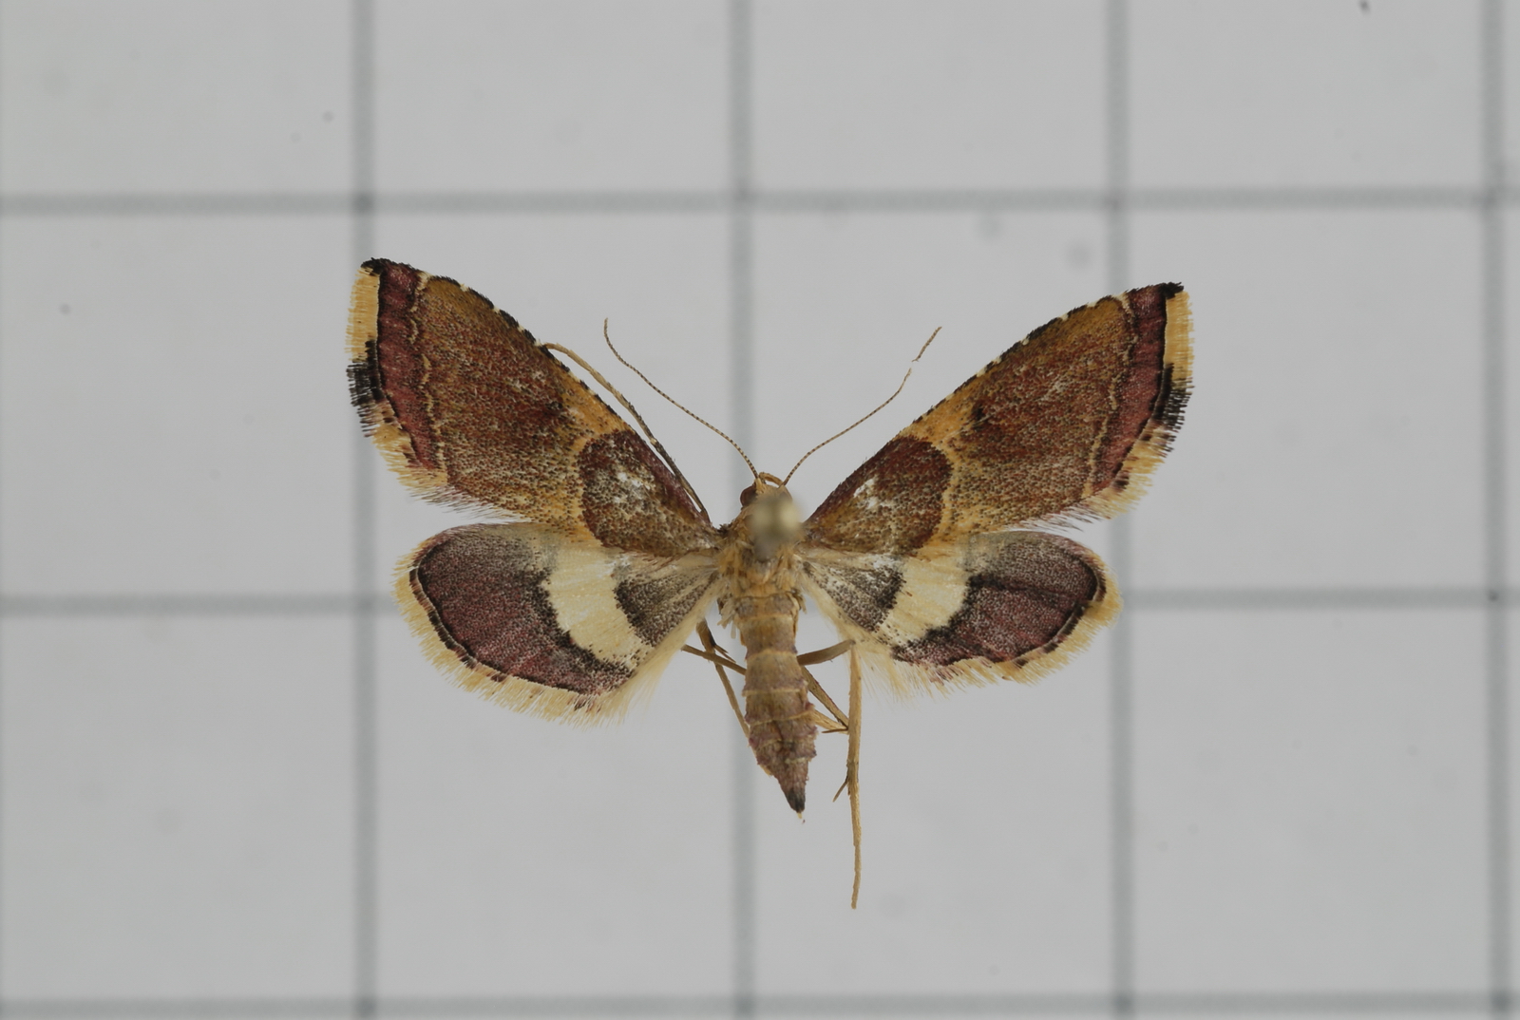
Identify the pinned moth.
Endotricha metacuralis
